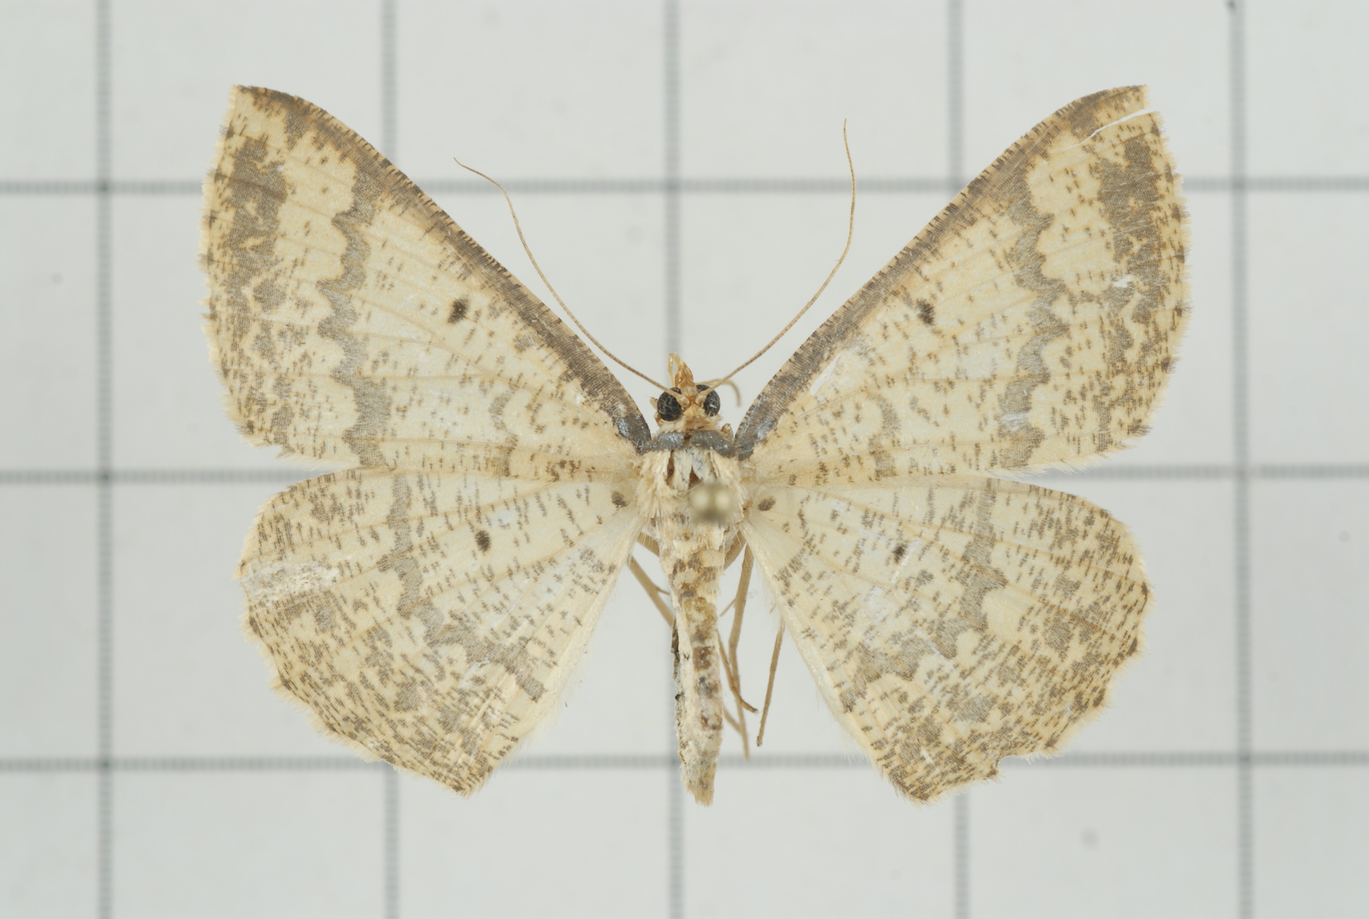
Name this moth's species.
Synegia esther
